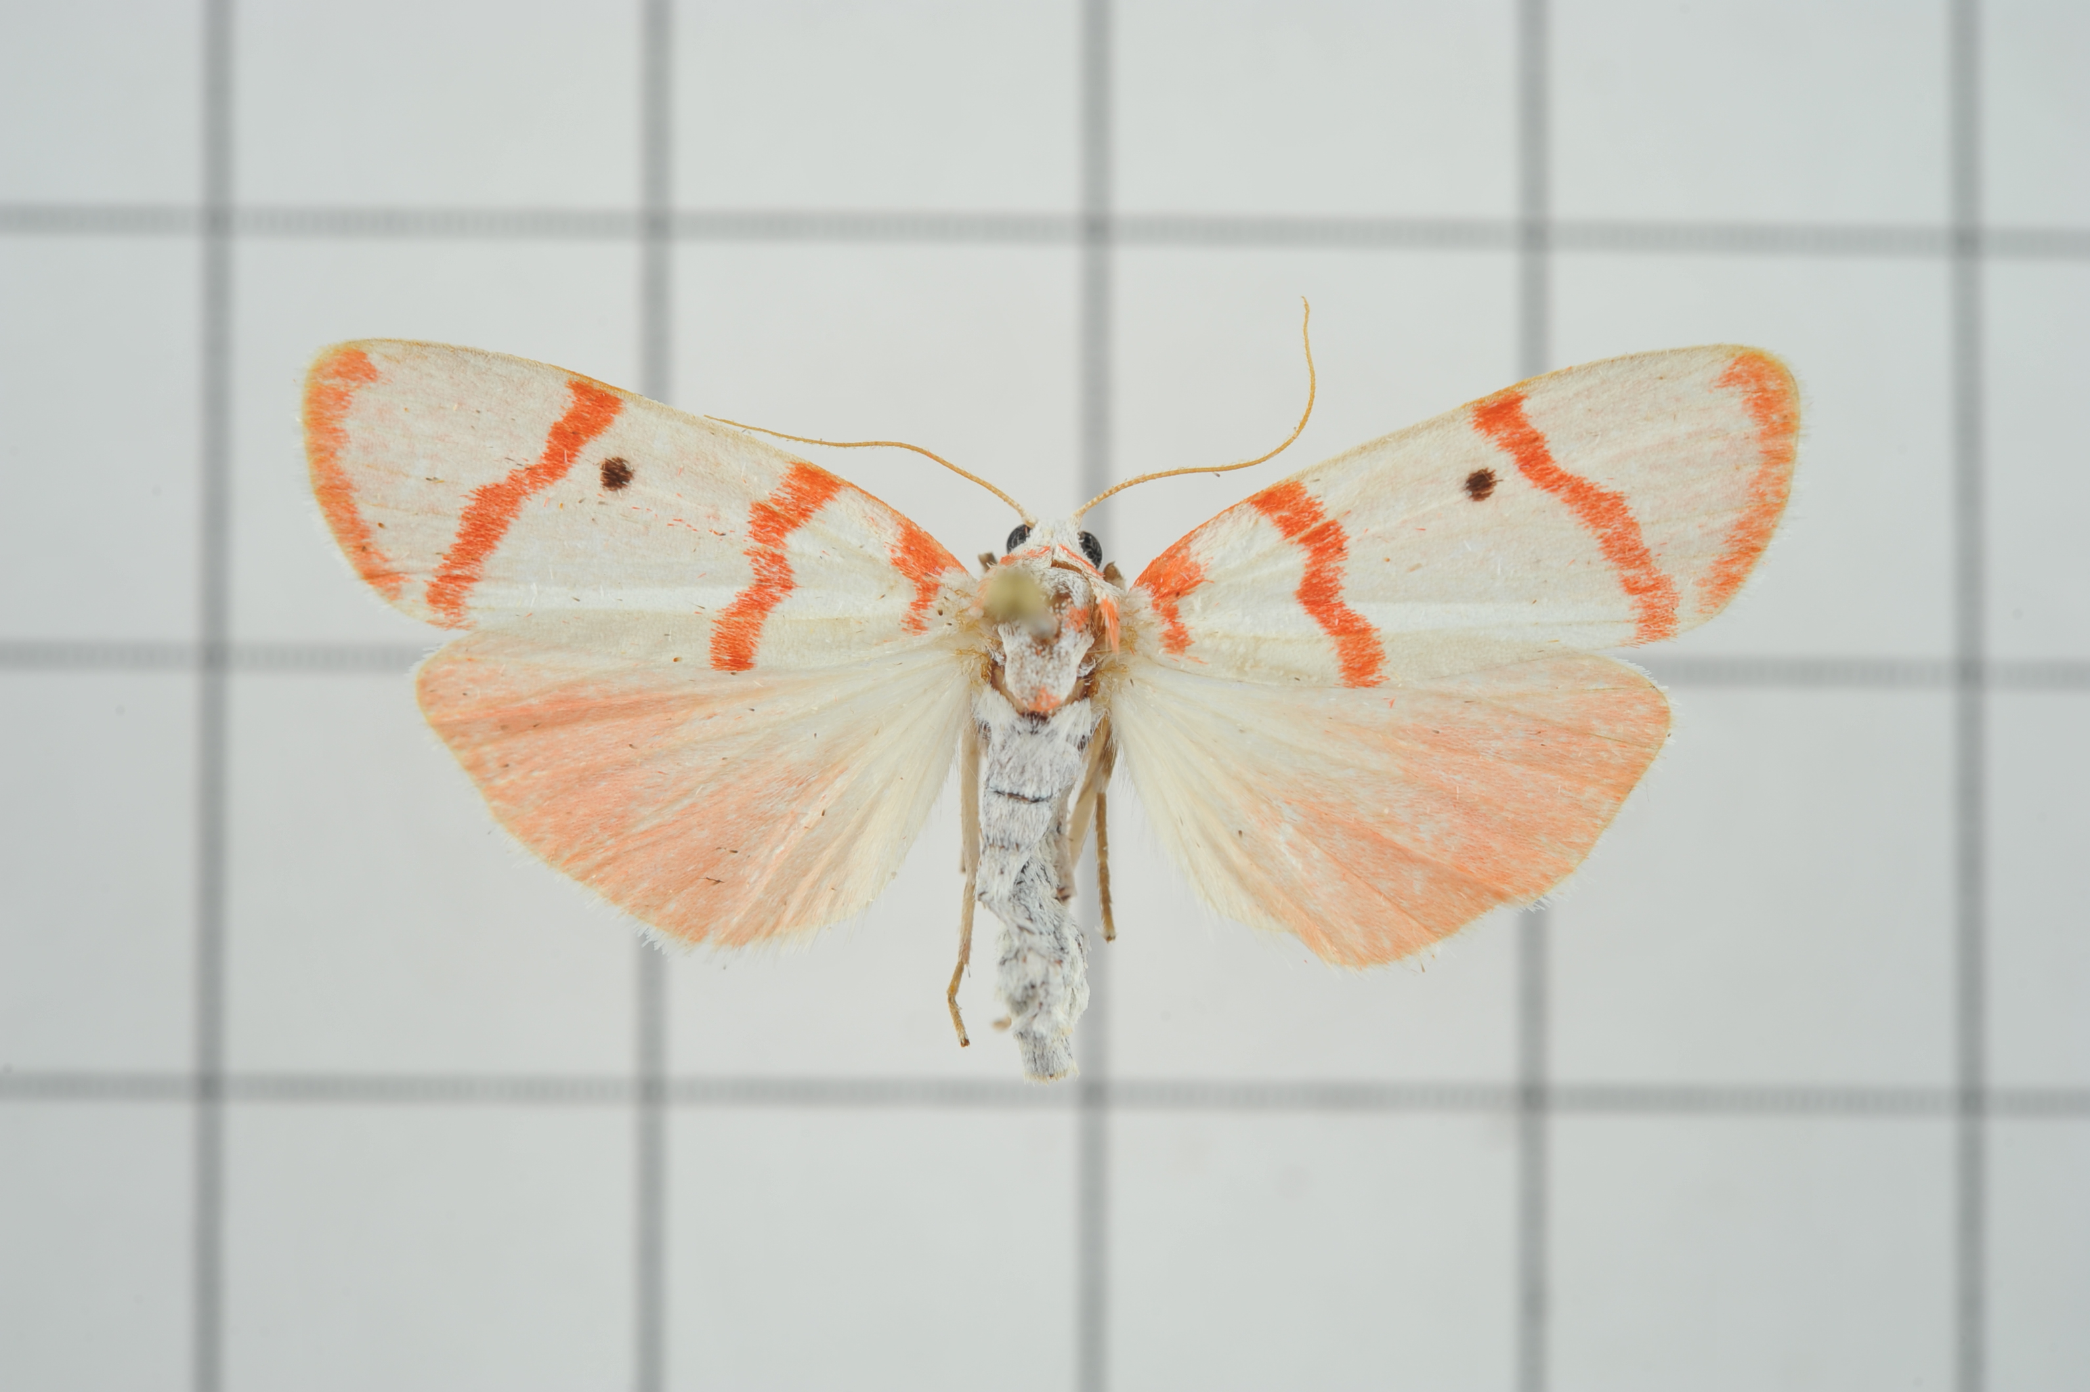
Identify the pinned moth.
Cyana hamata hamata
